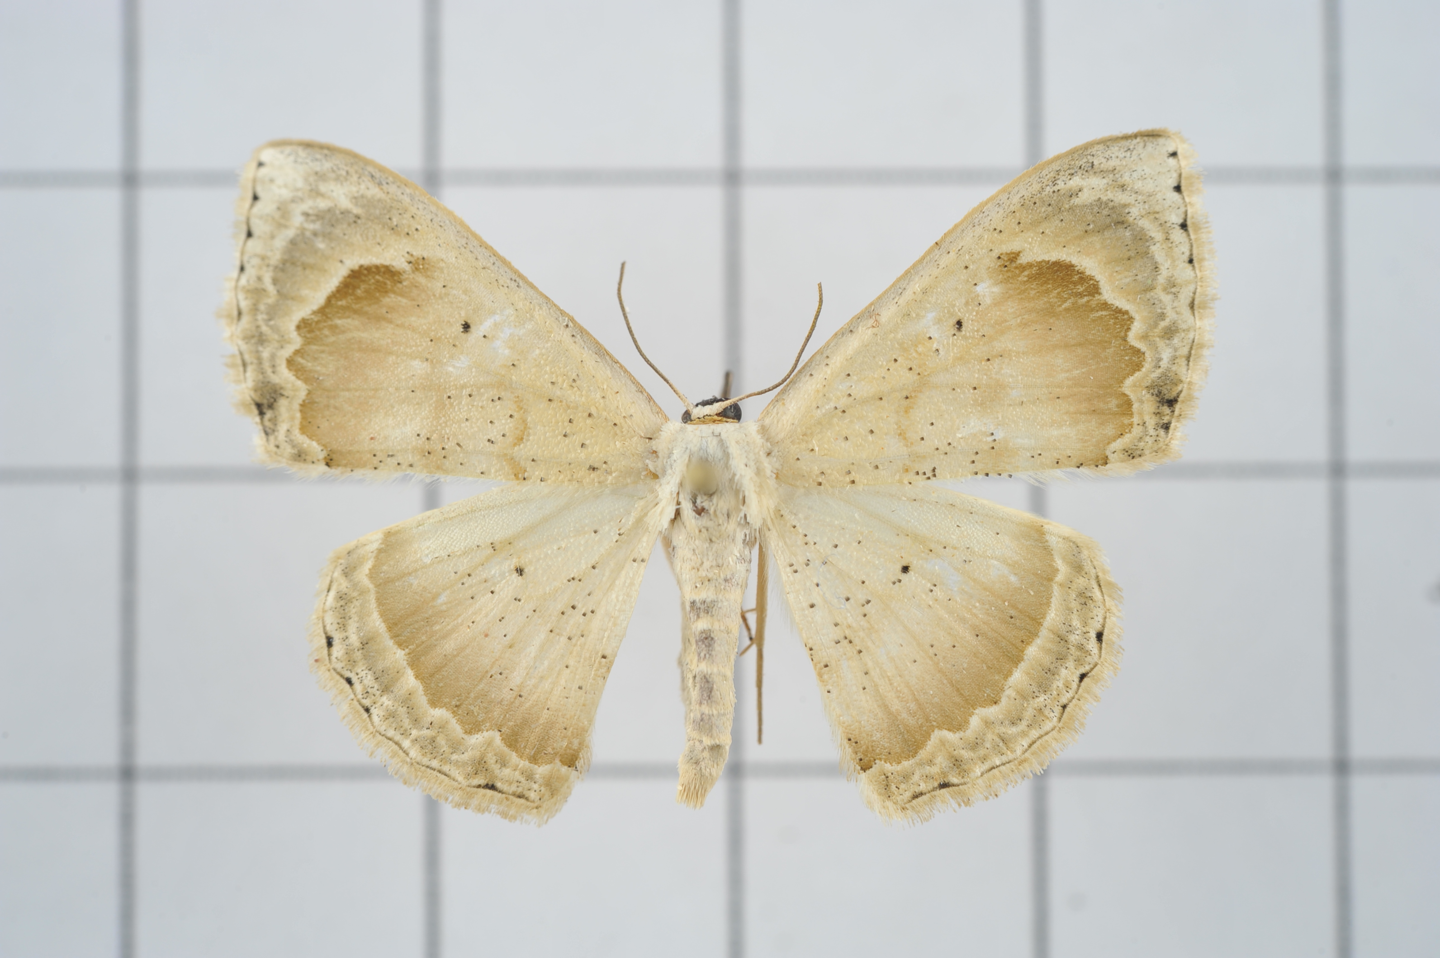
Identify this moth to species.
Somatina rosacea anaemica
